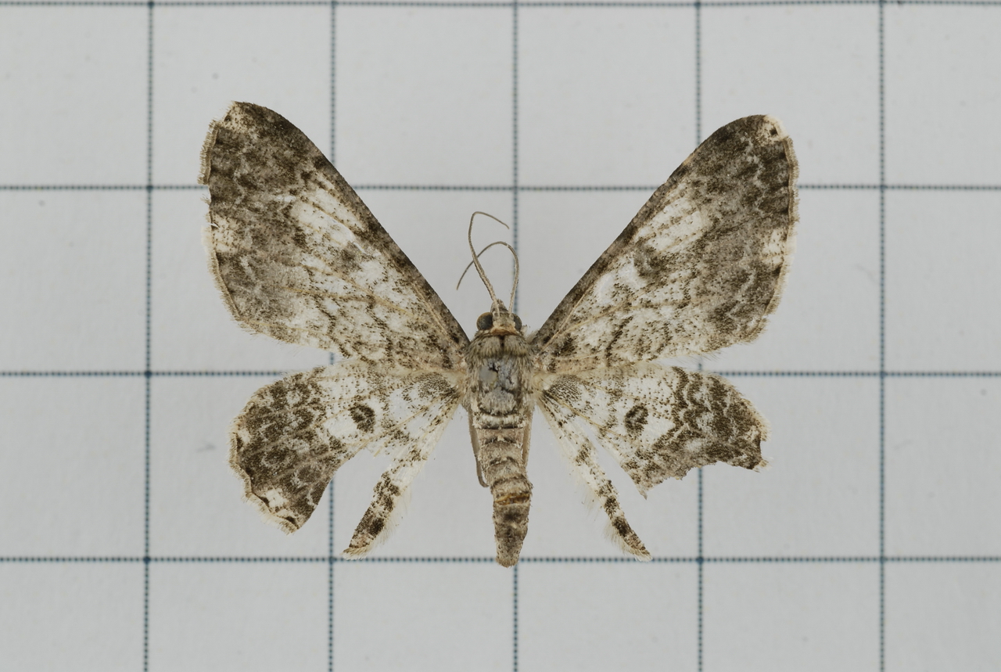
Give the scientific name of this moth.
Cleora contiguata contiguata
